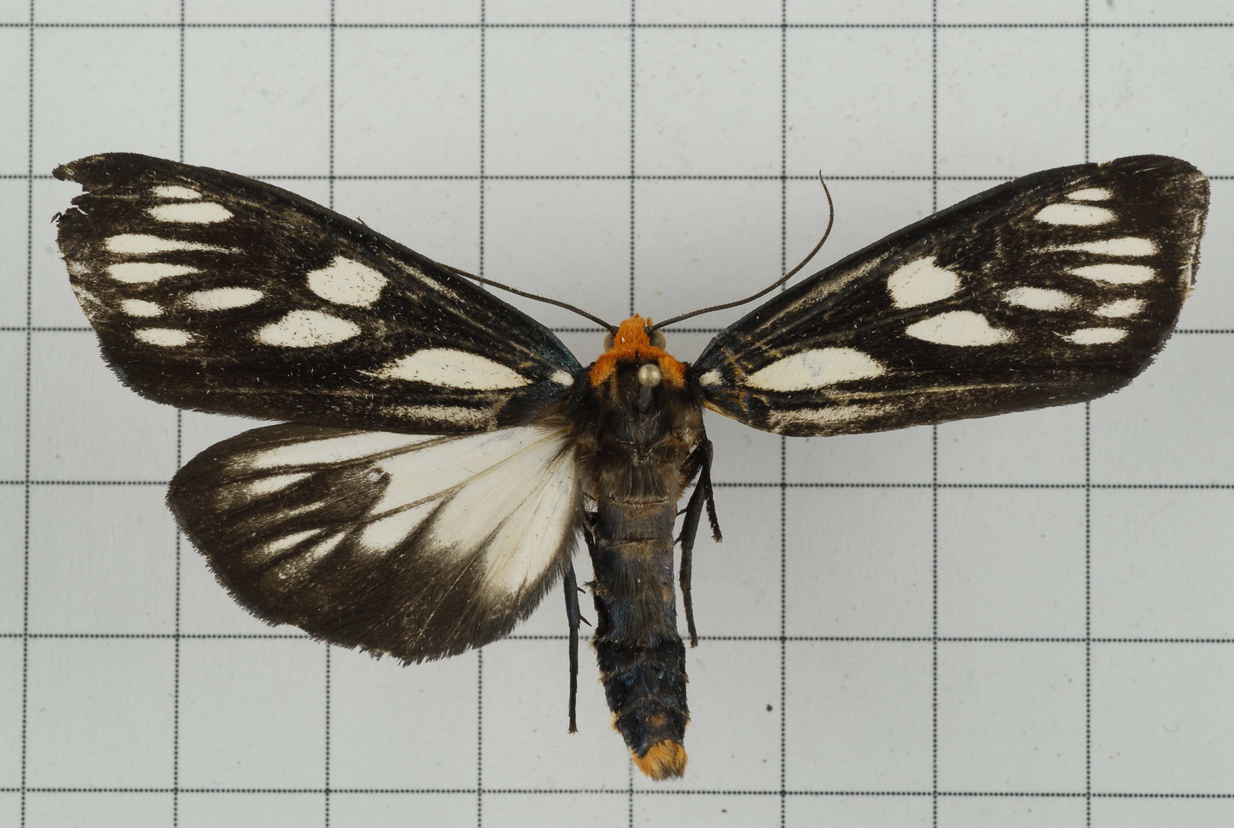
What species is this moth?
Macrobrochis gigas
